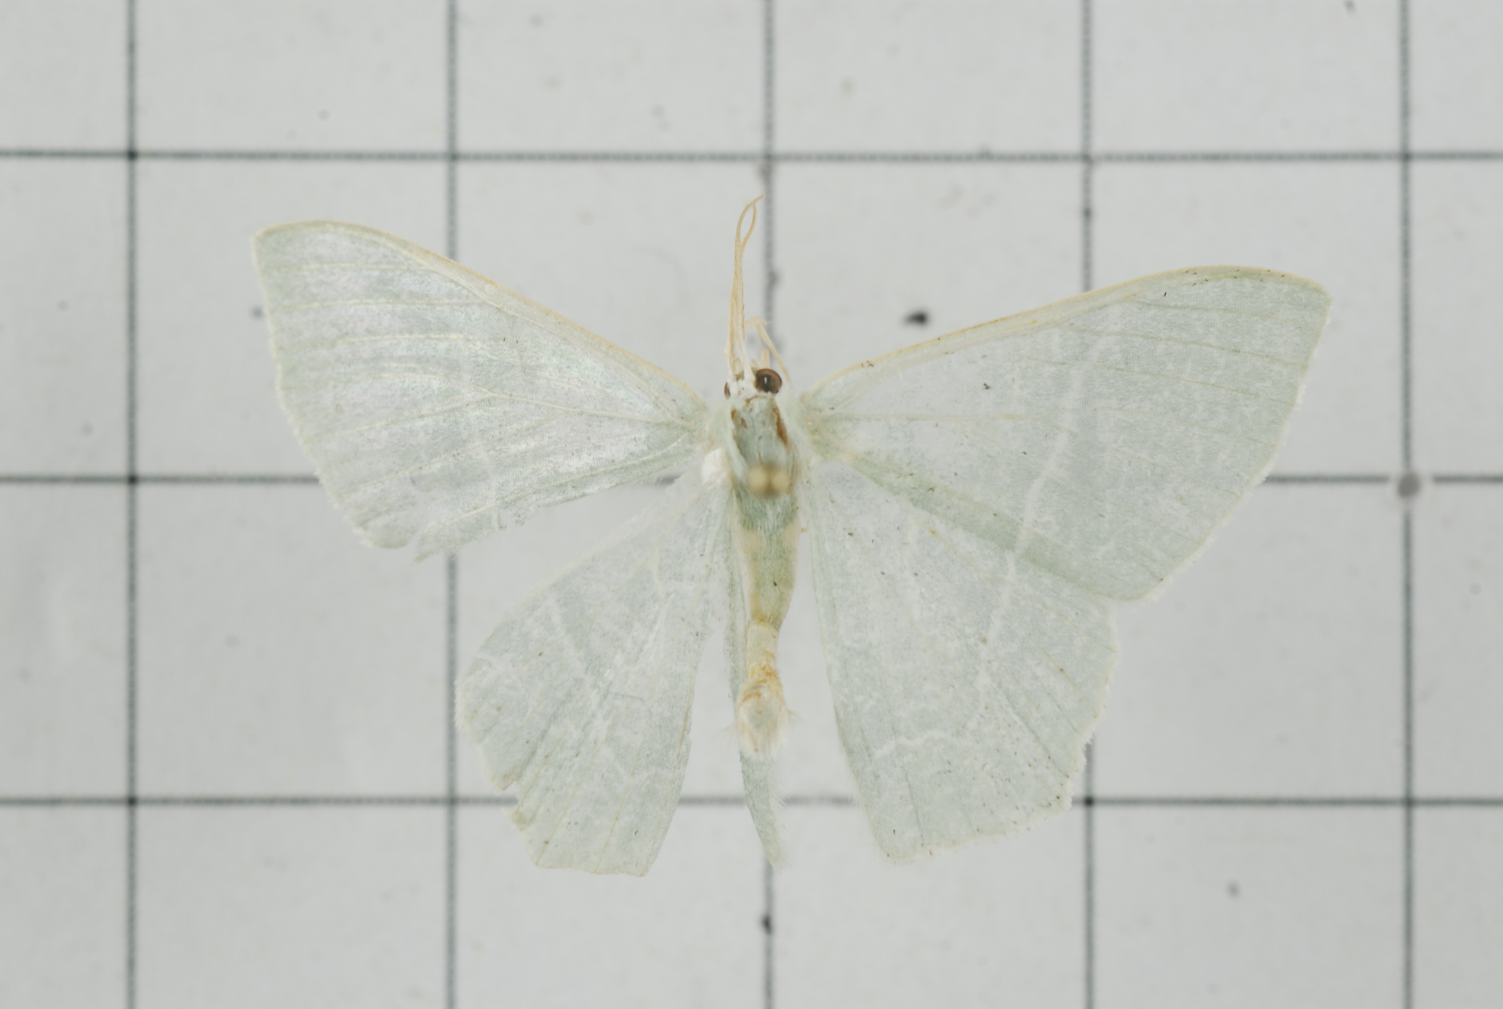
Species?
Pelagodes subquadraria
